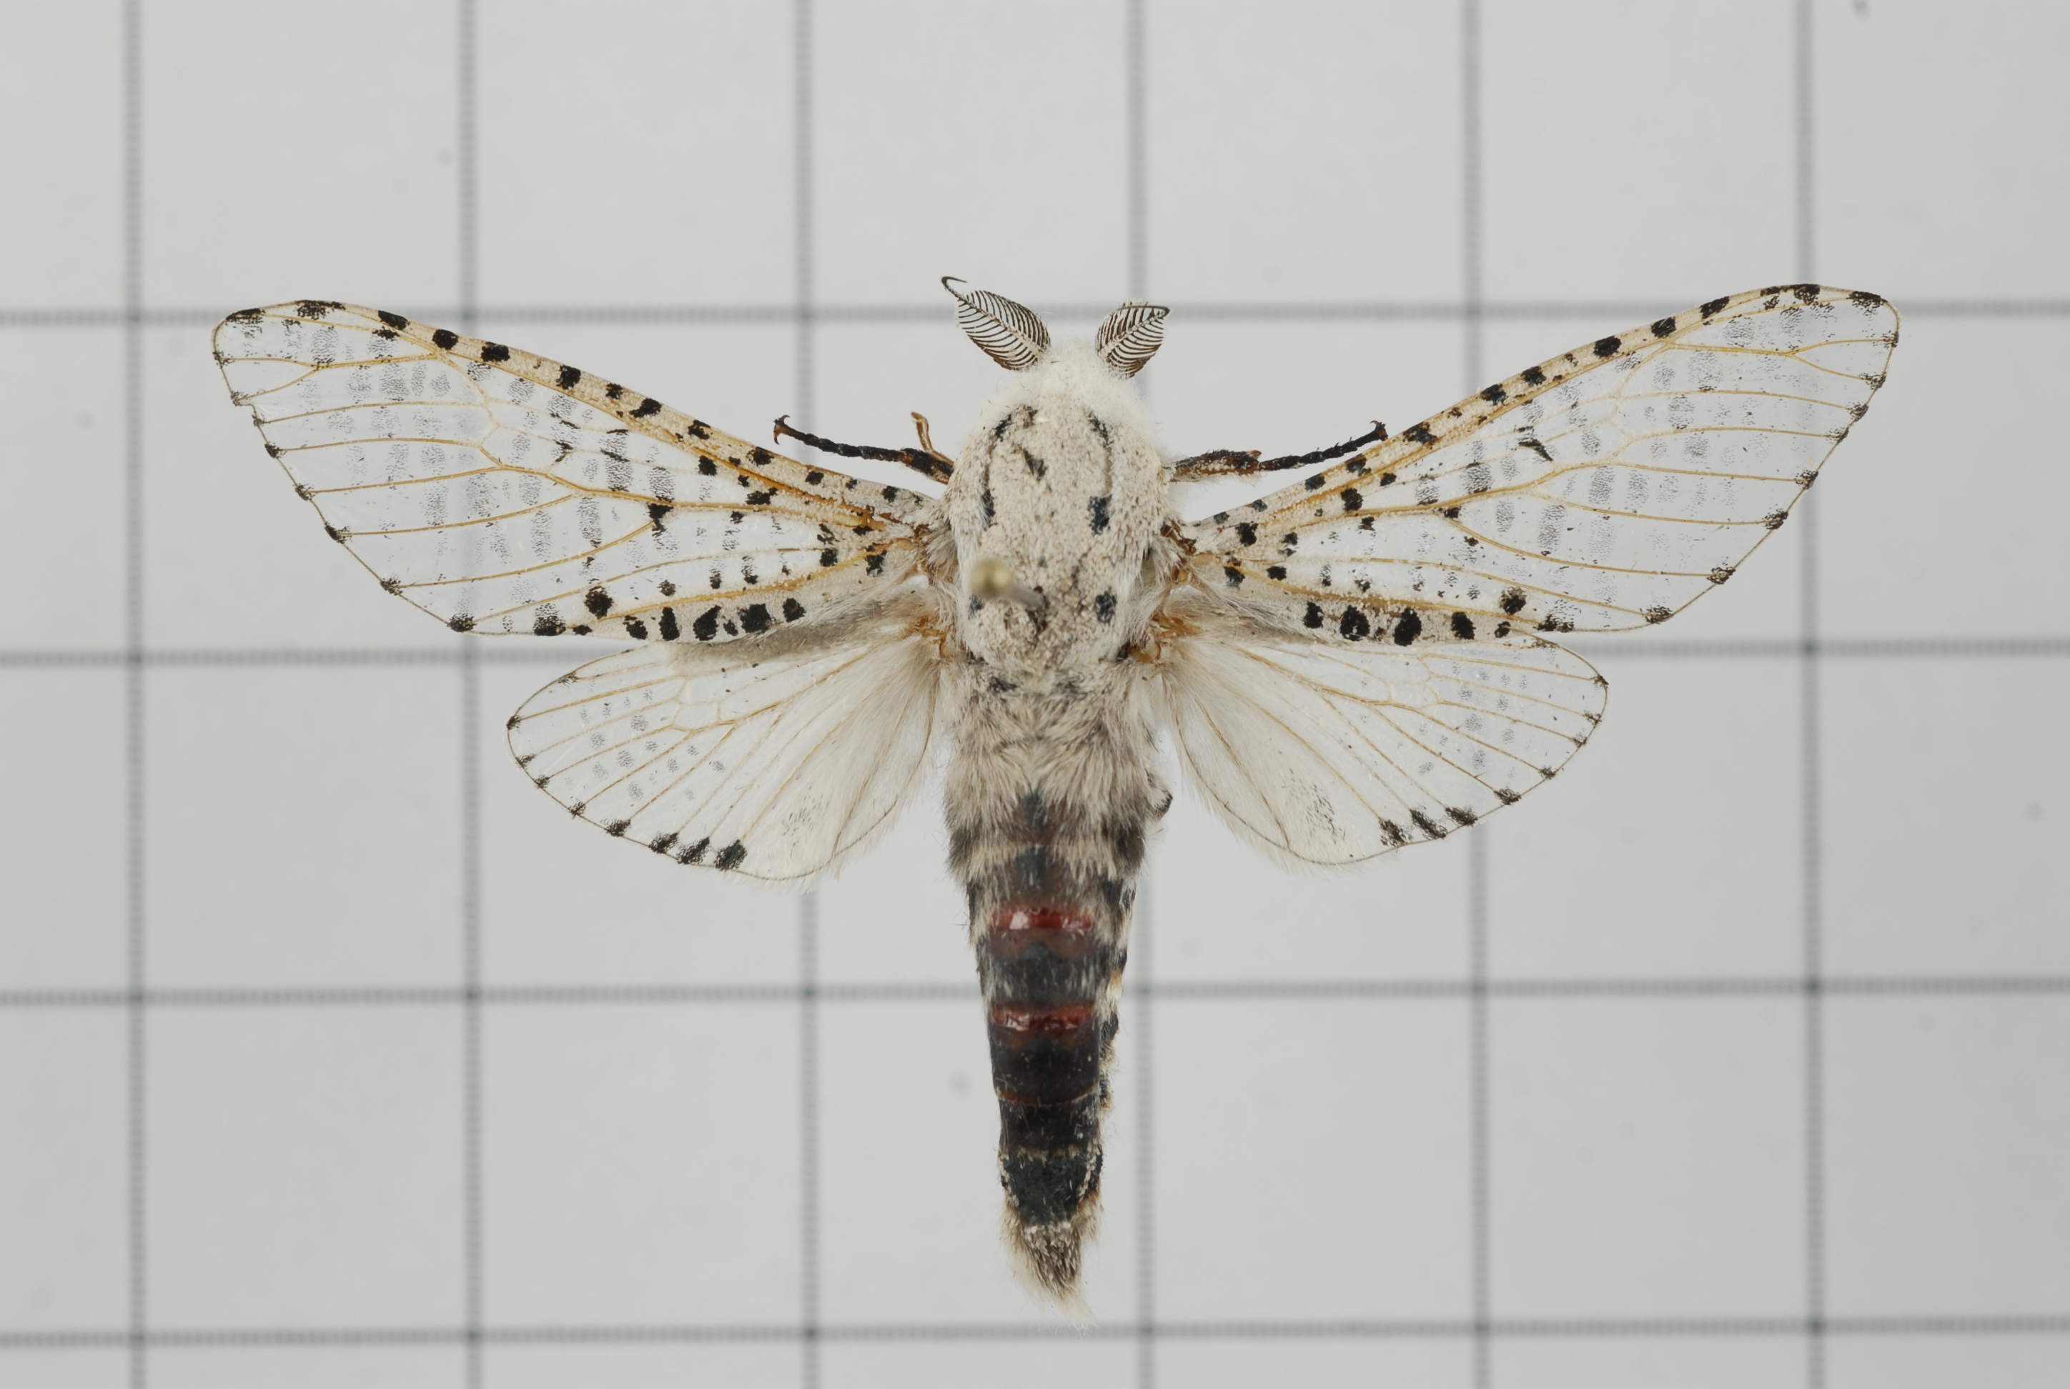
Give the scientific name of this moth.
Polyphagozerra coffeae
